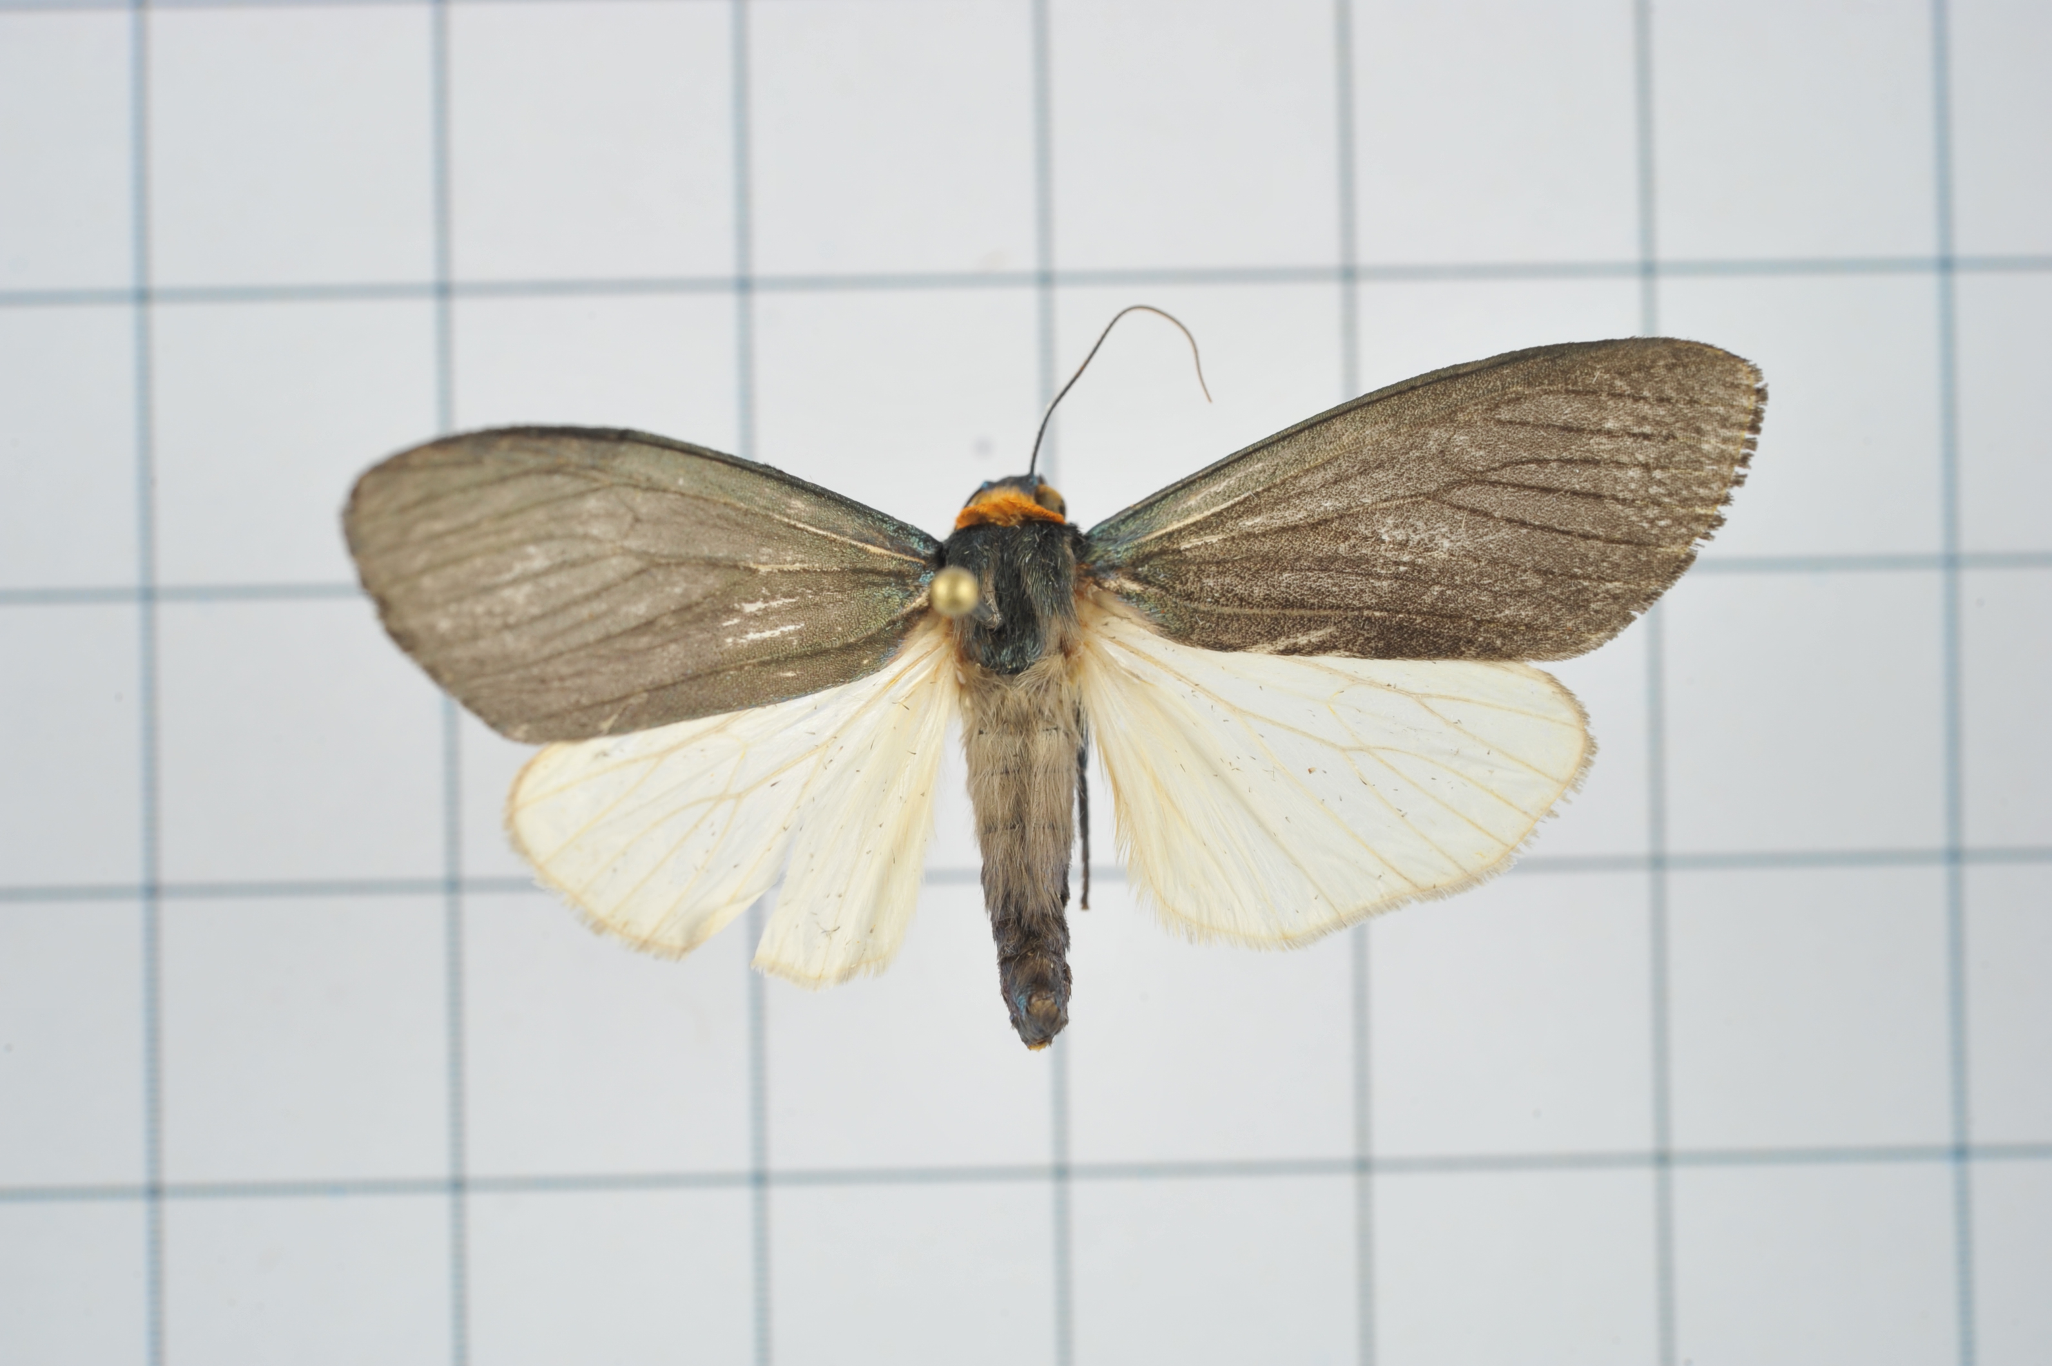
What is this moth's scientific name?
Paraona staudingeri formosana
